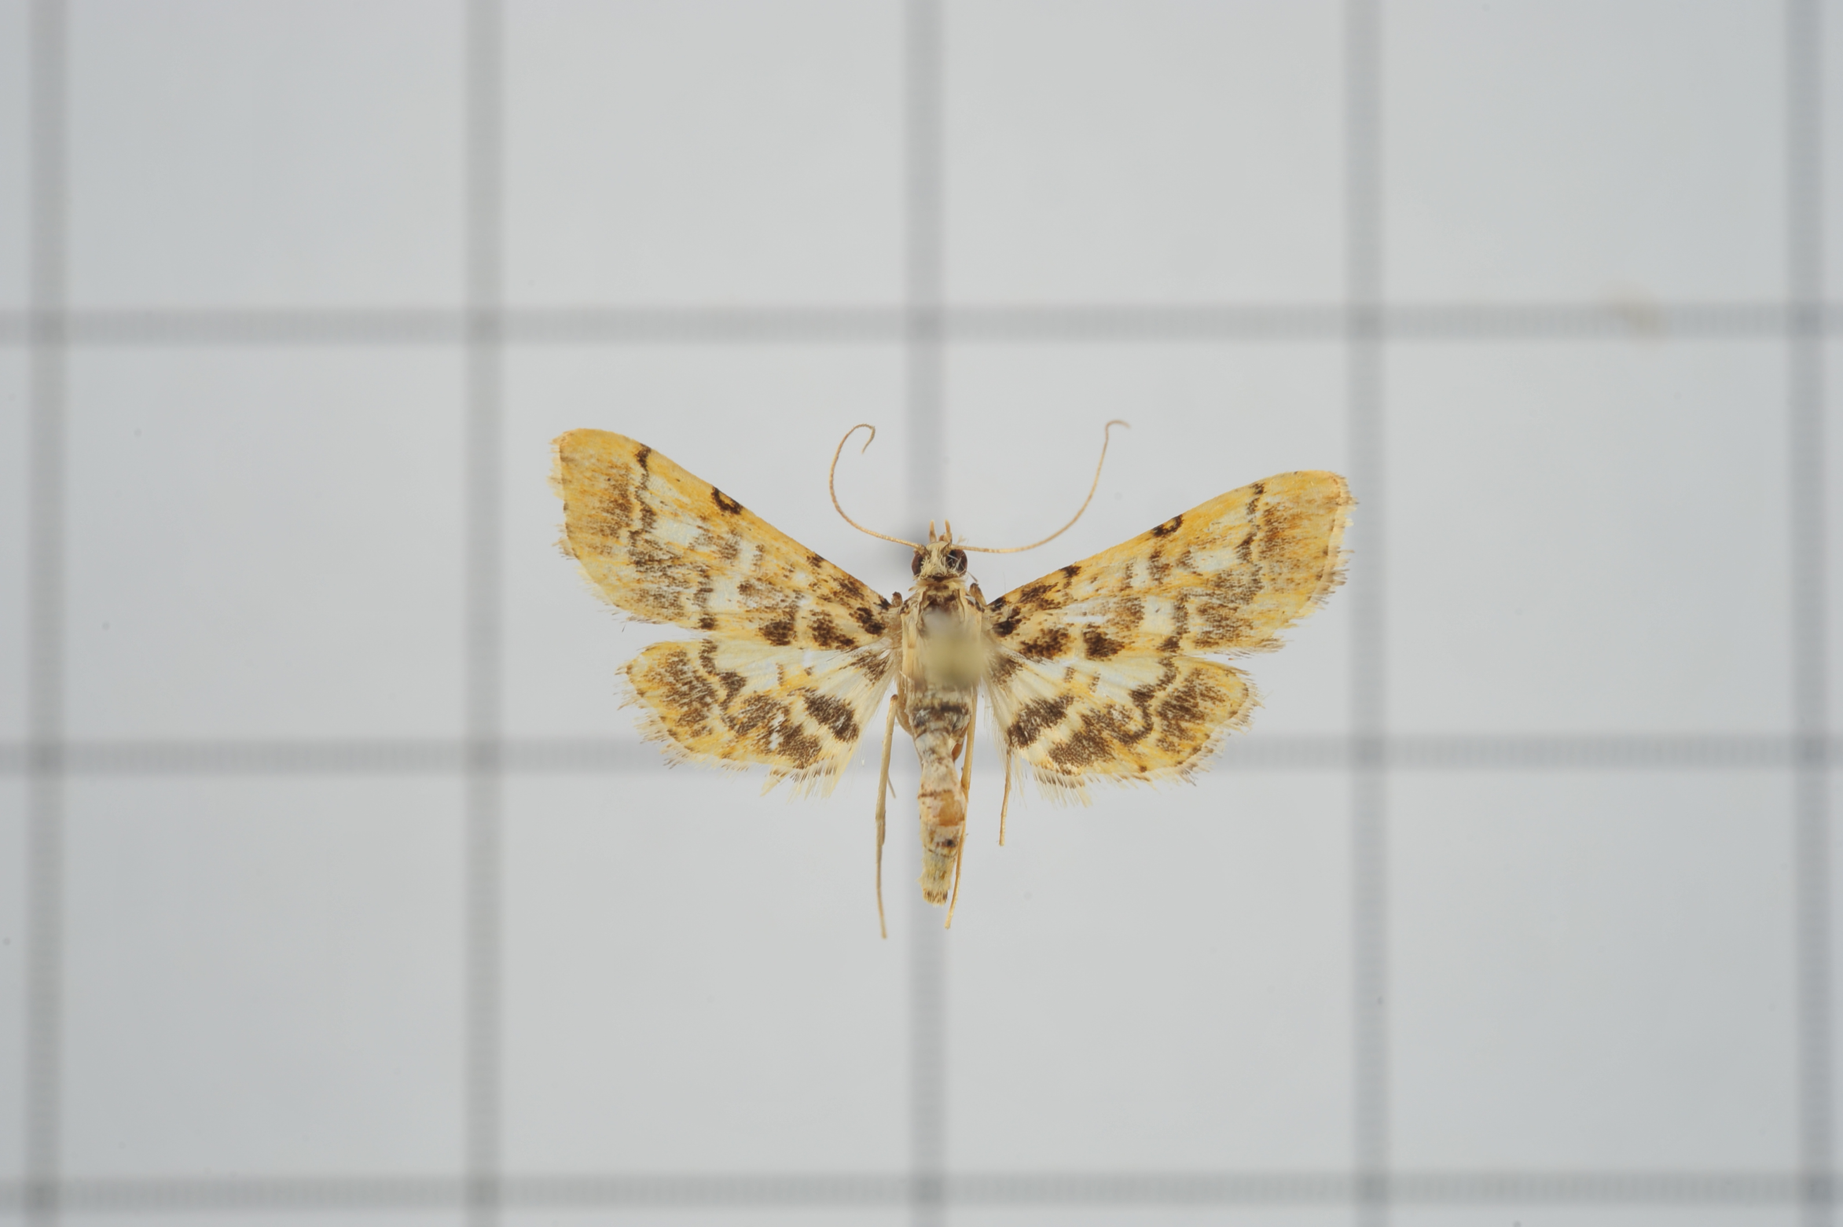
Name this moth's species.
Lamprosema commixta
